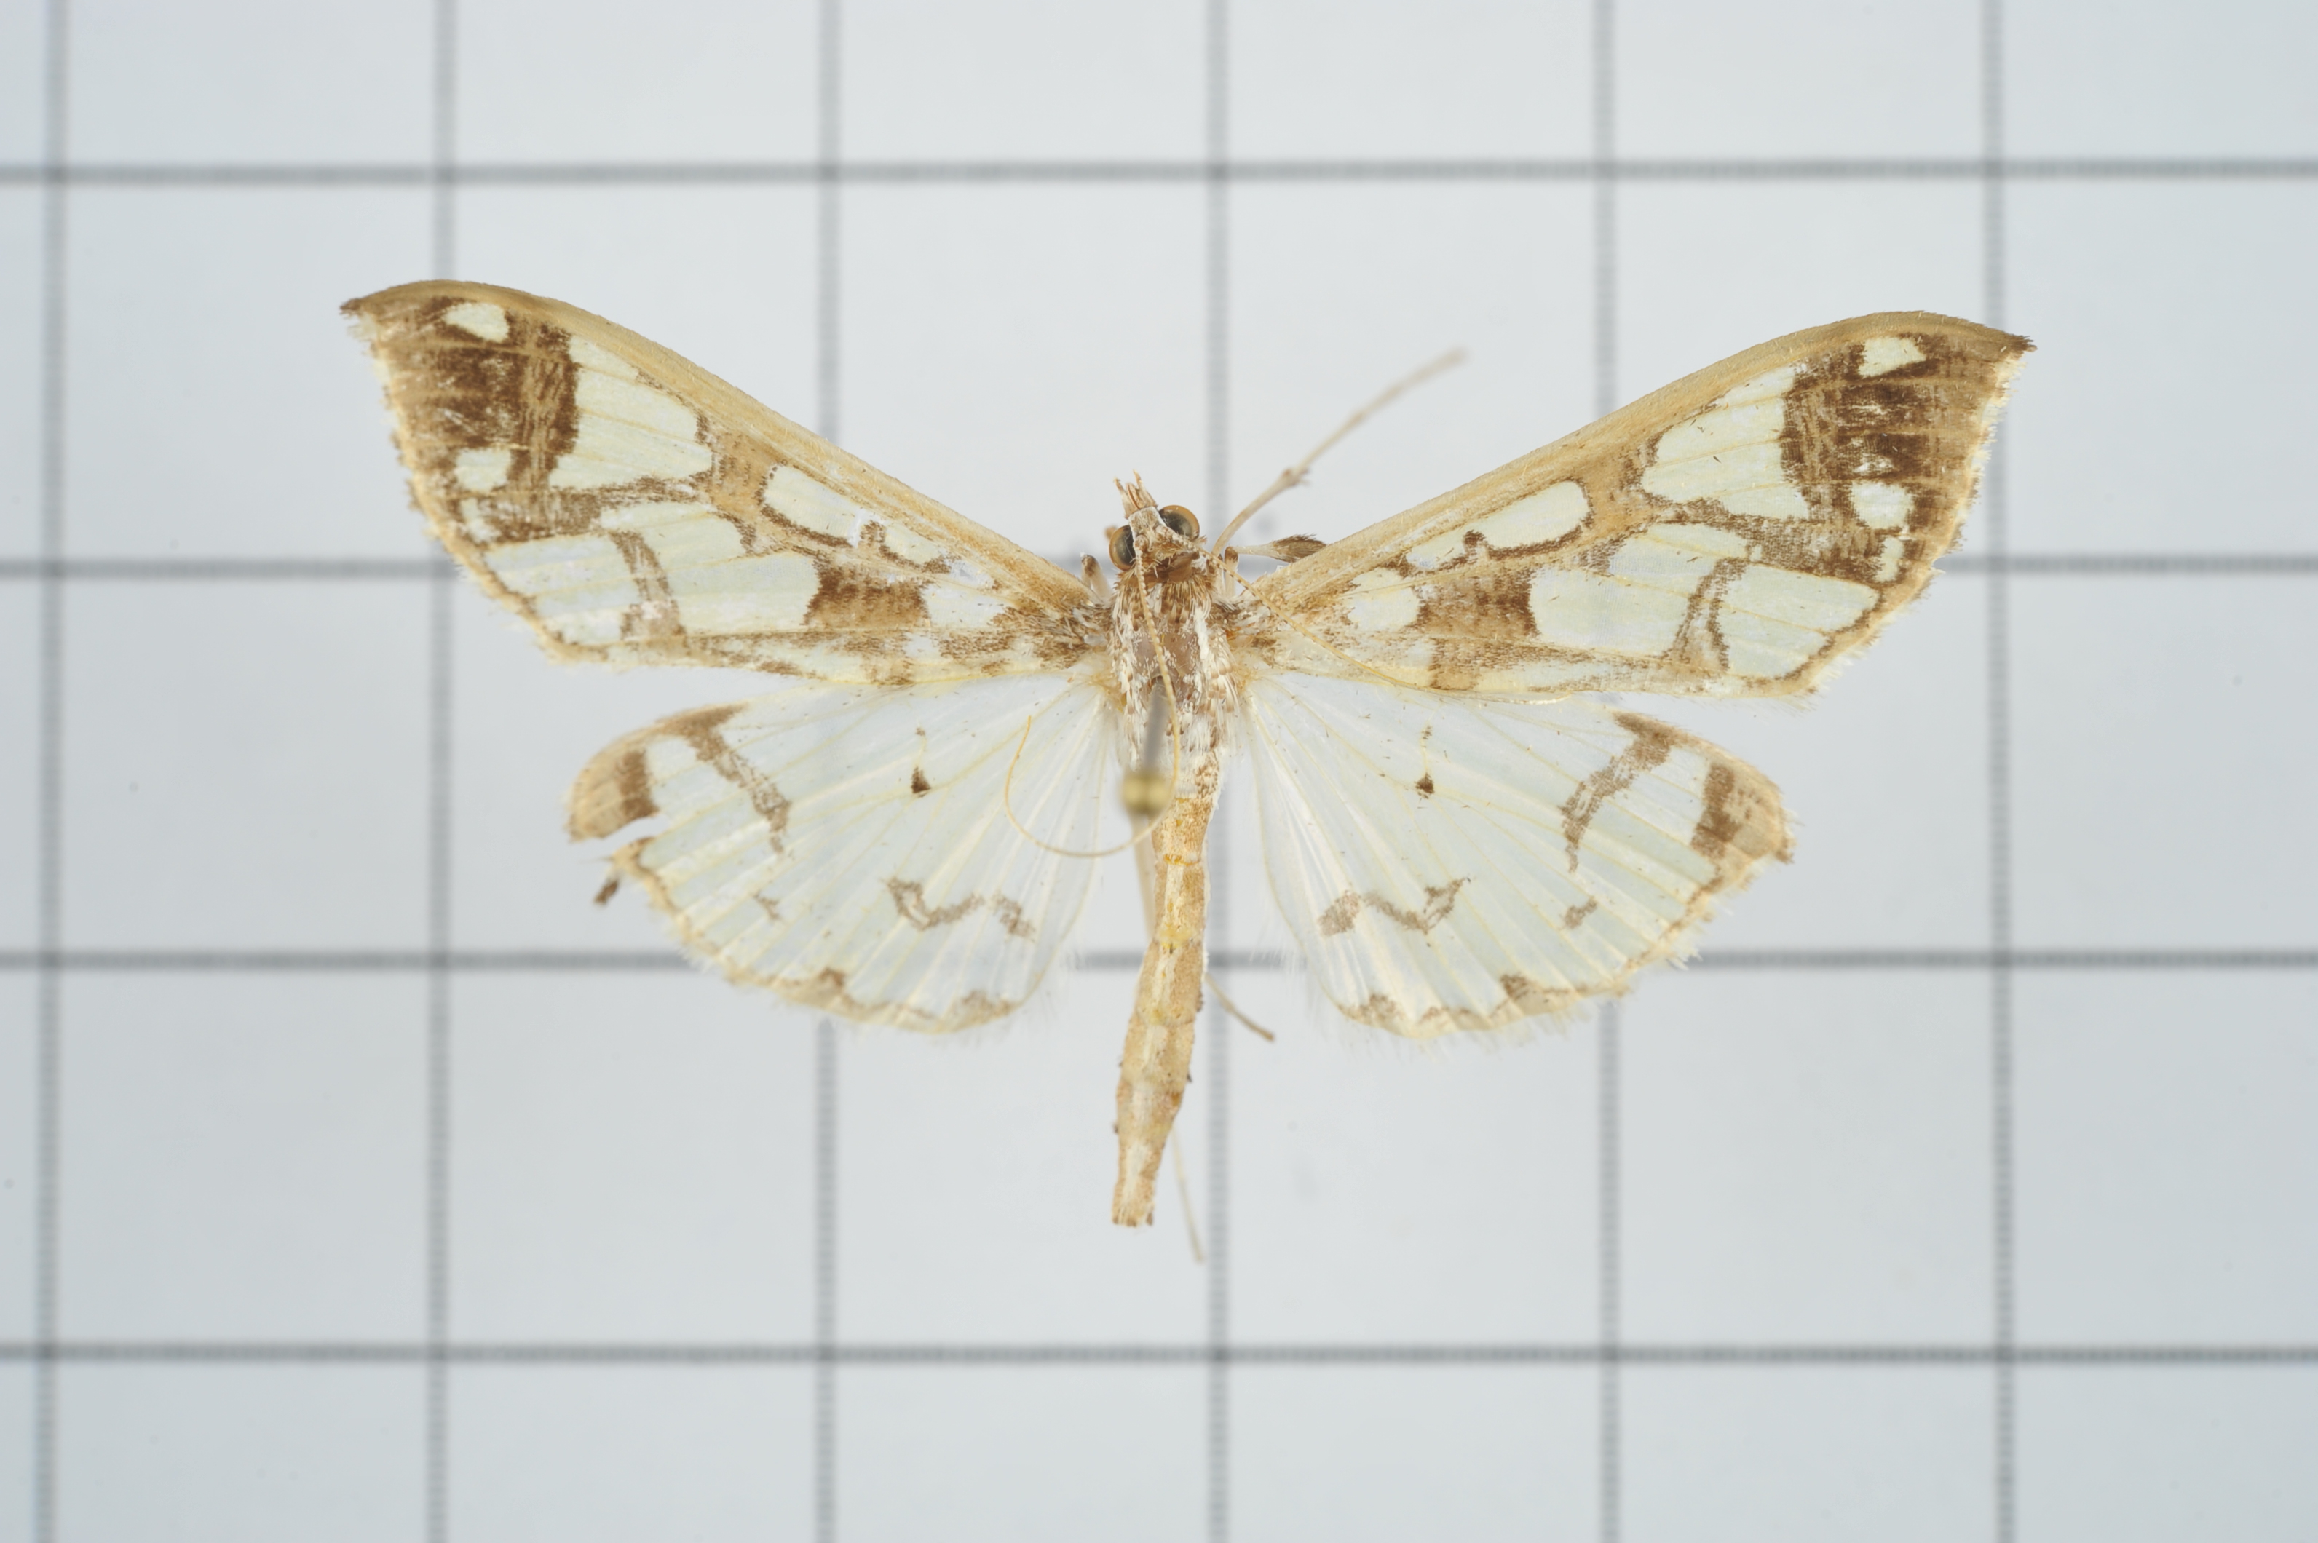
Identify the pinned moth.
Polythlipta divaricata
